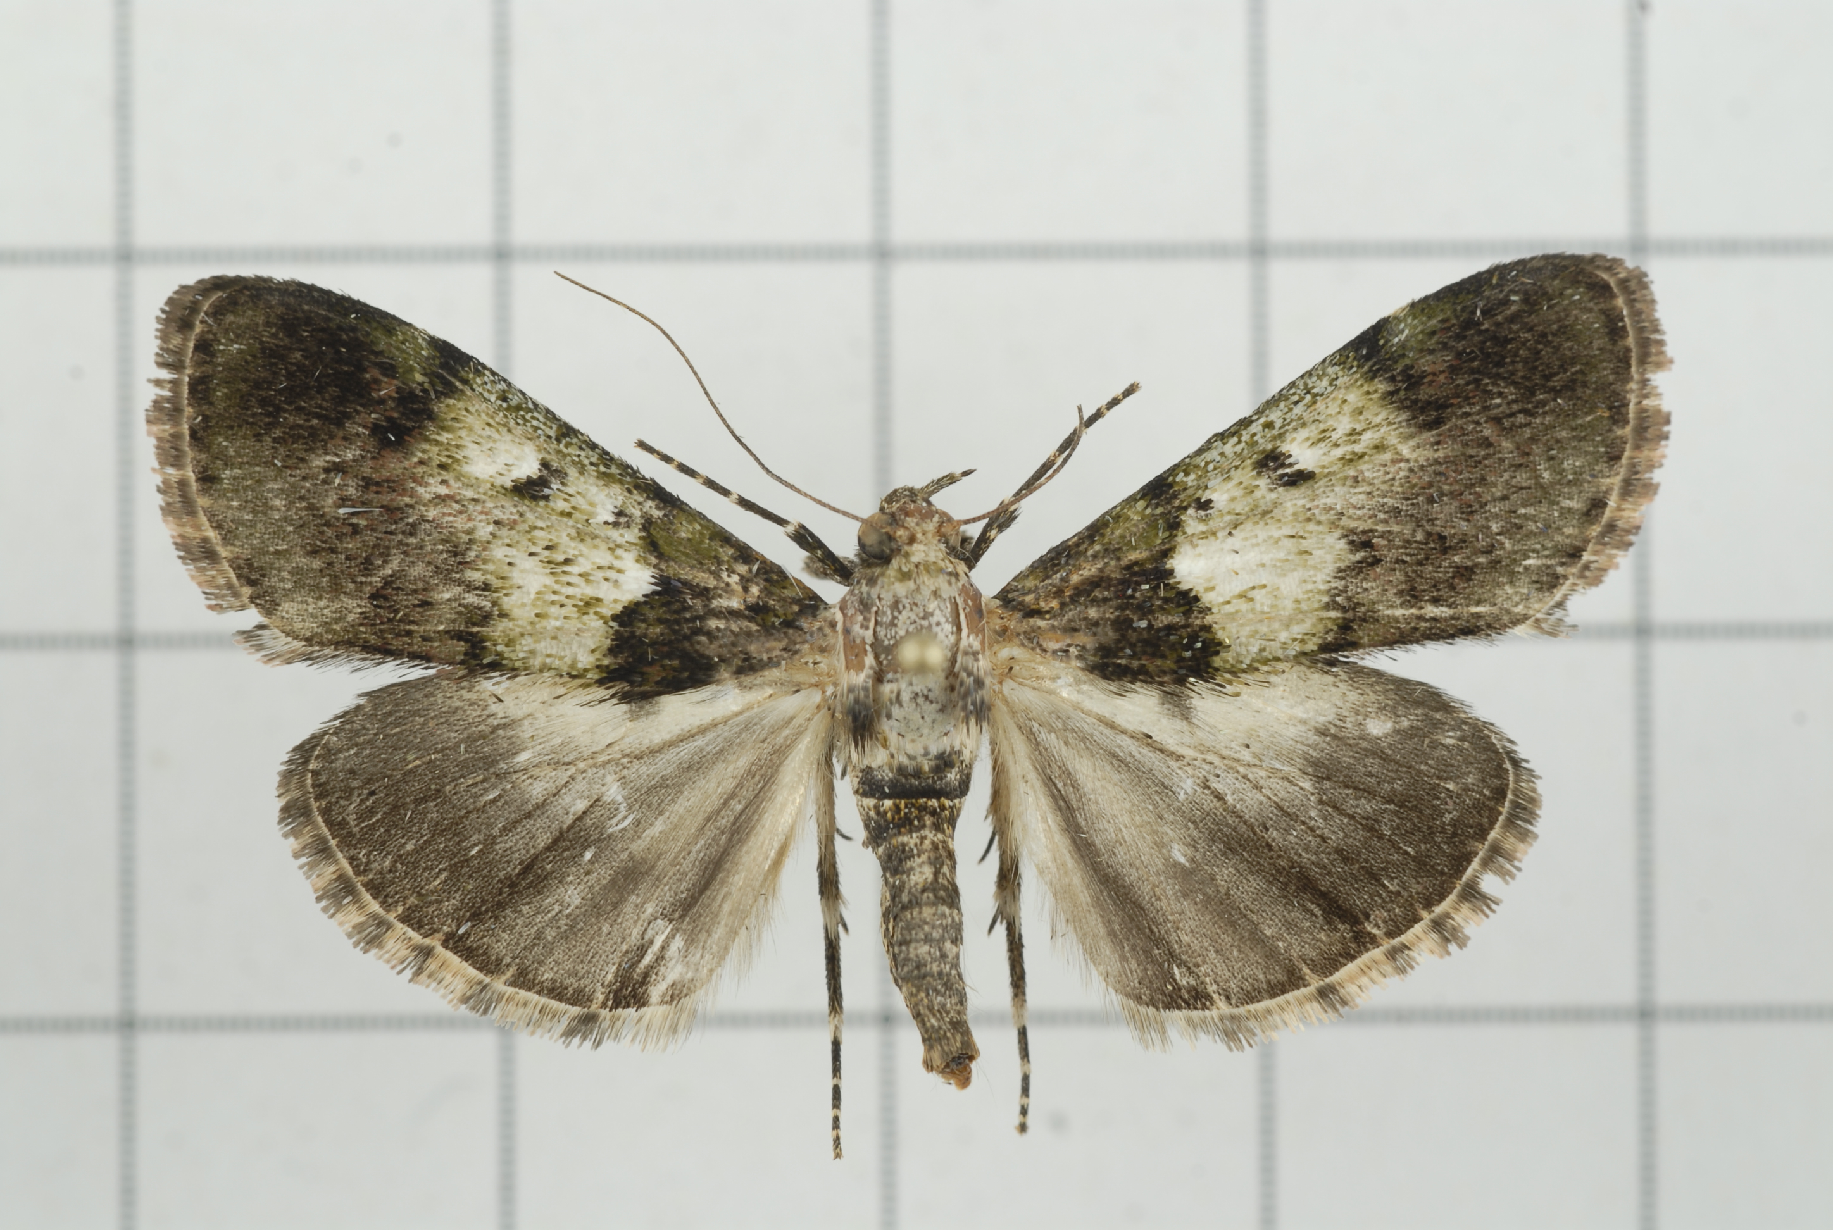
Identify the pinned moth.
Teliphasa nubilosa
